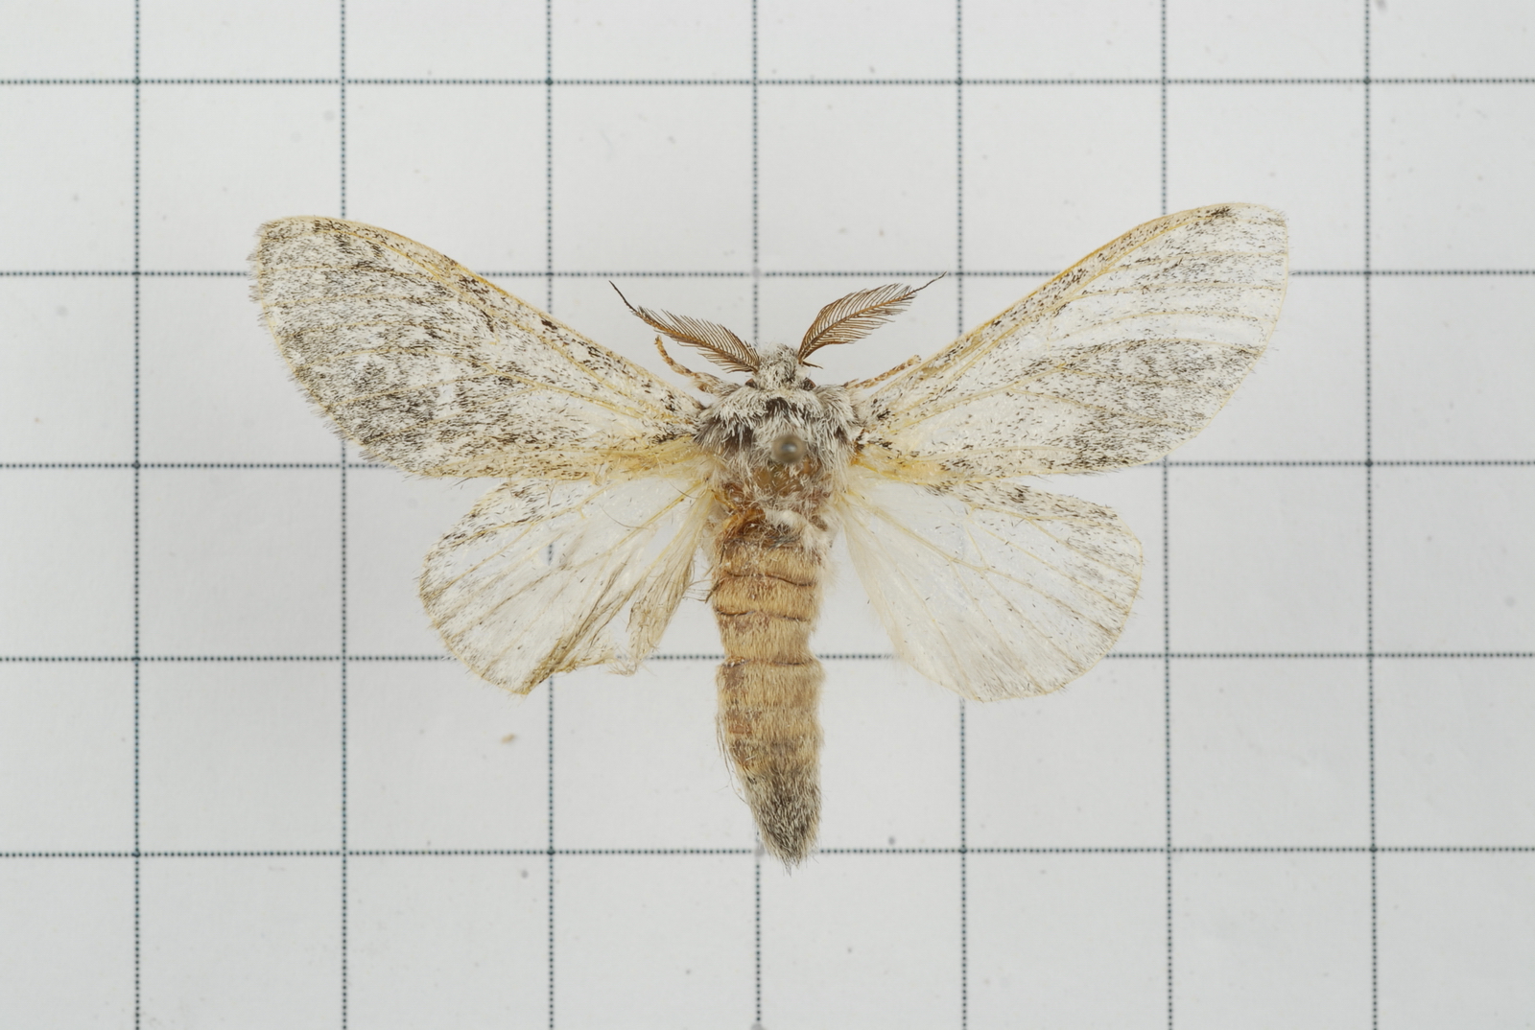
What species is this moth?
Syntypistis perdix perdix
